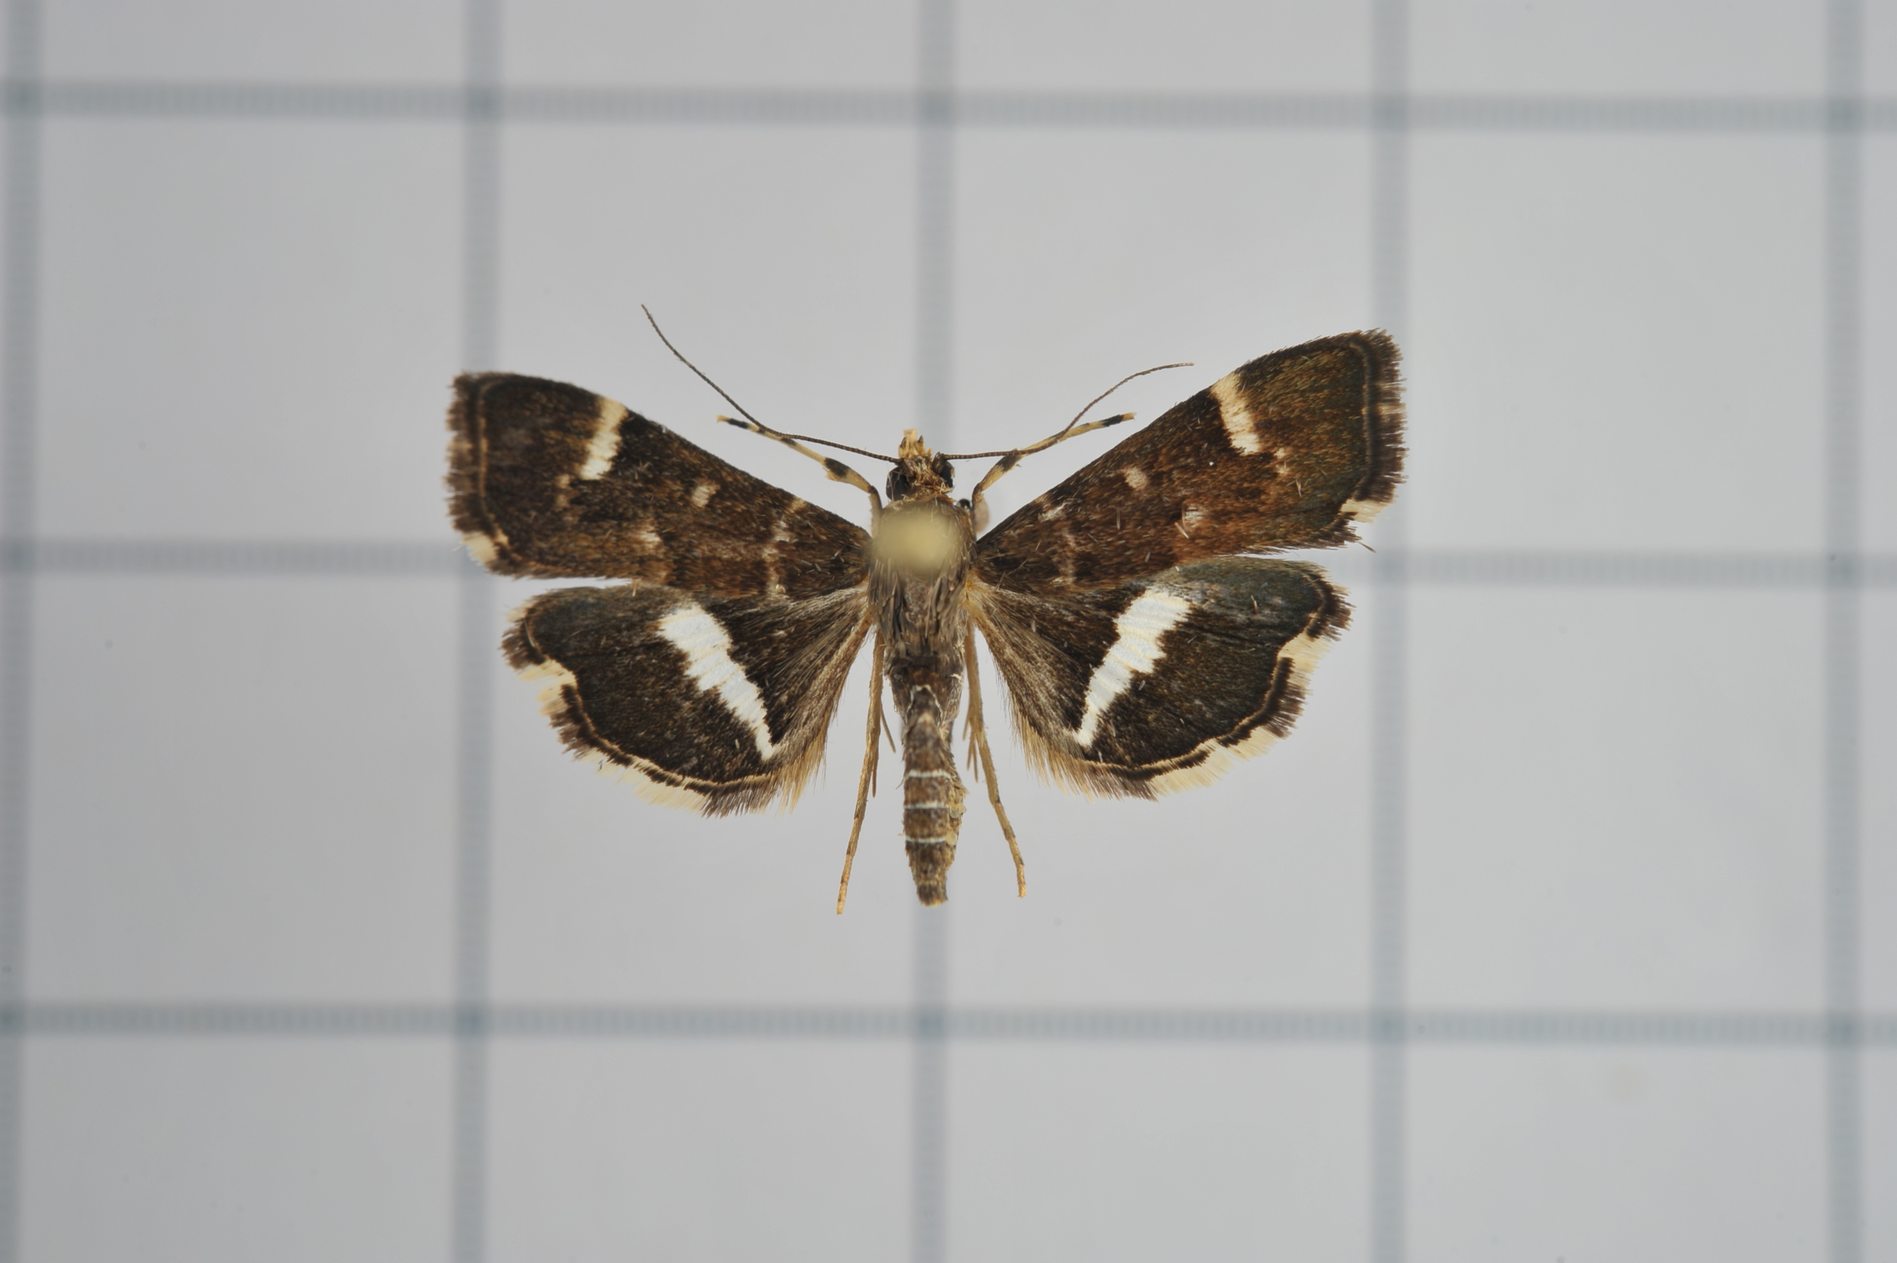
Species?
Hymenia perspectalis
